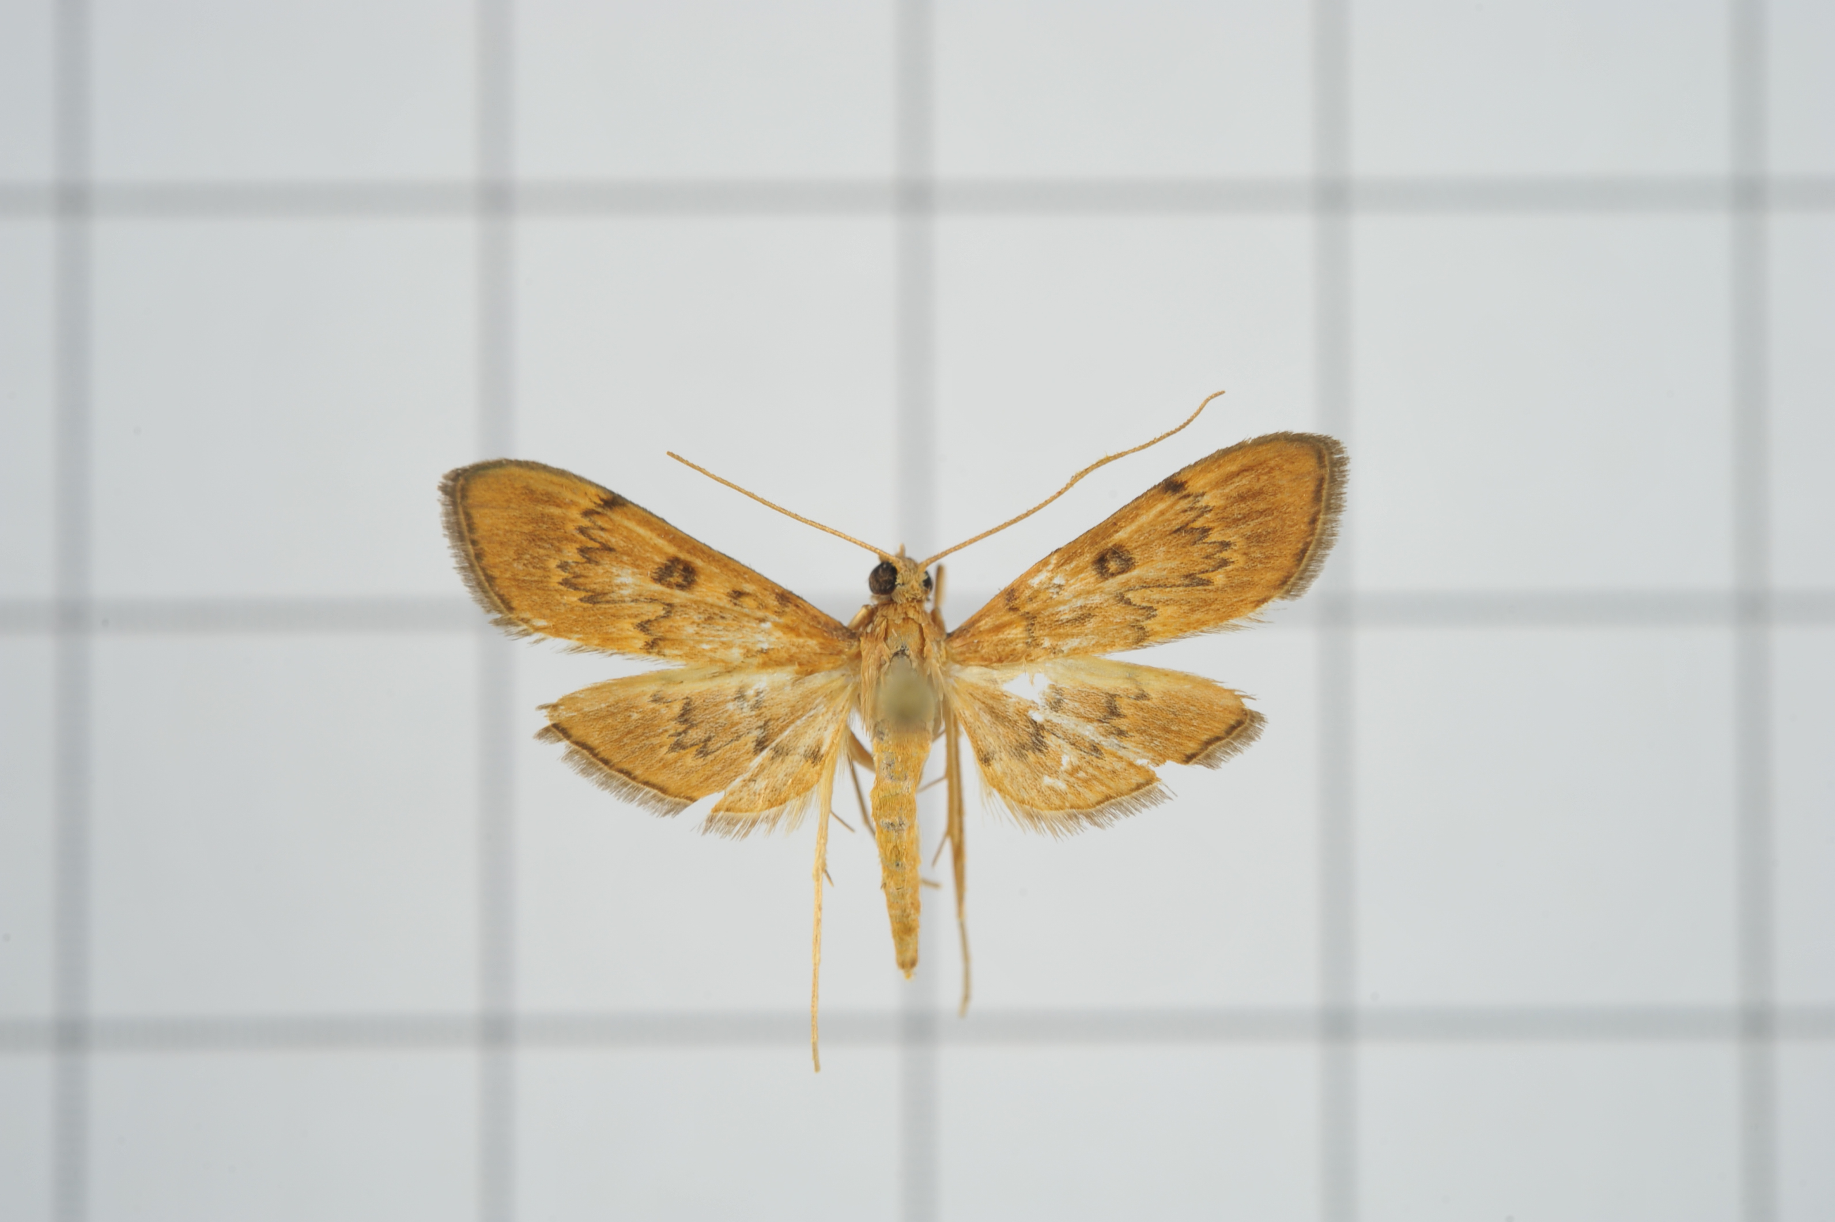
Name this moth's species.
Tatobotys janapalis
